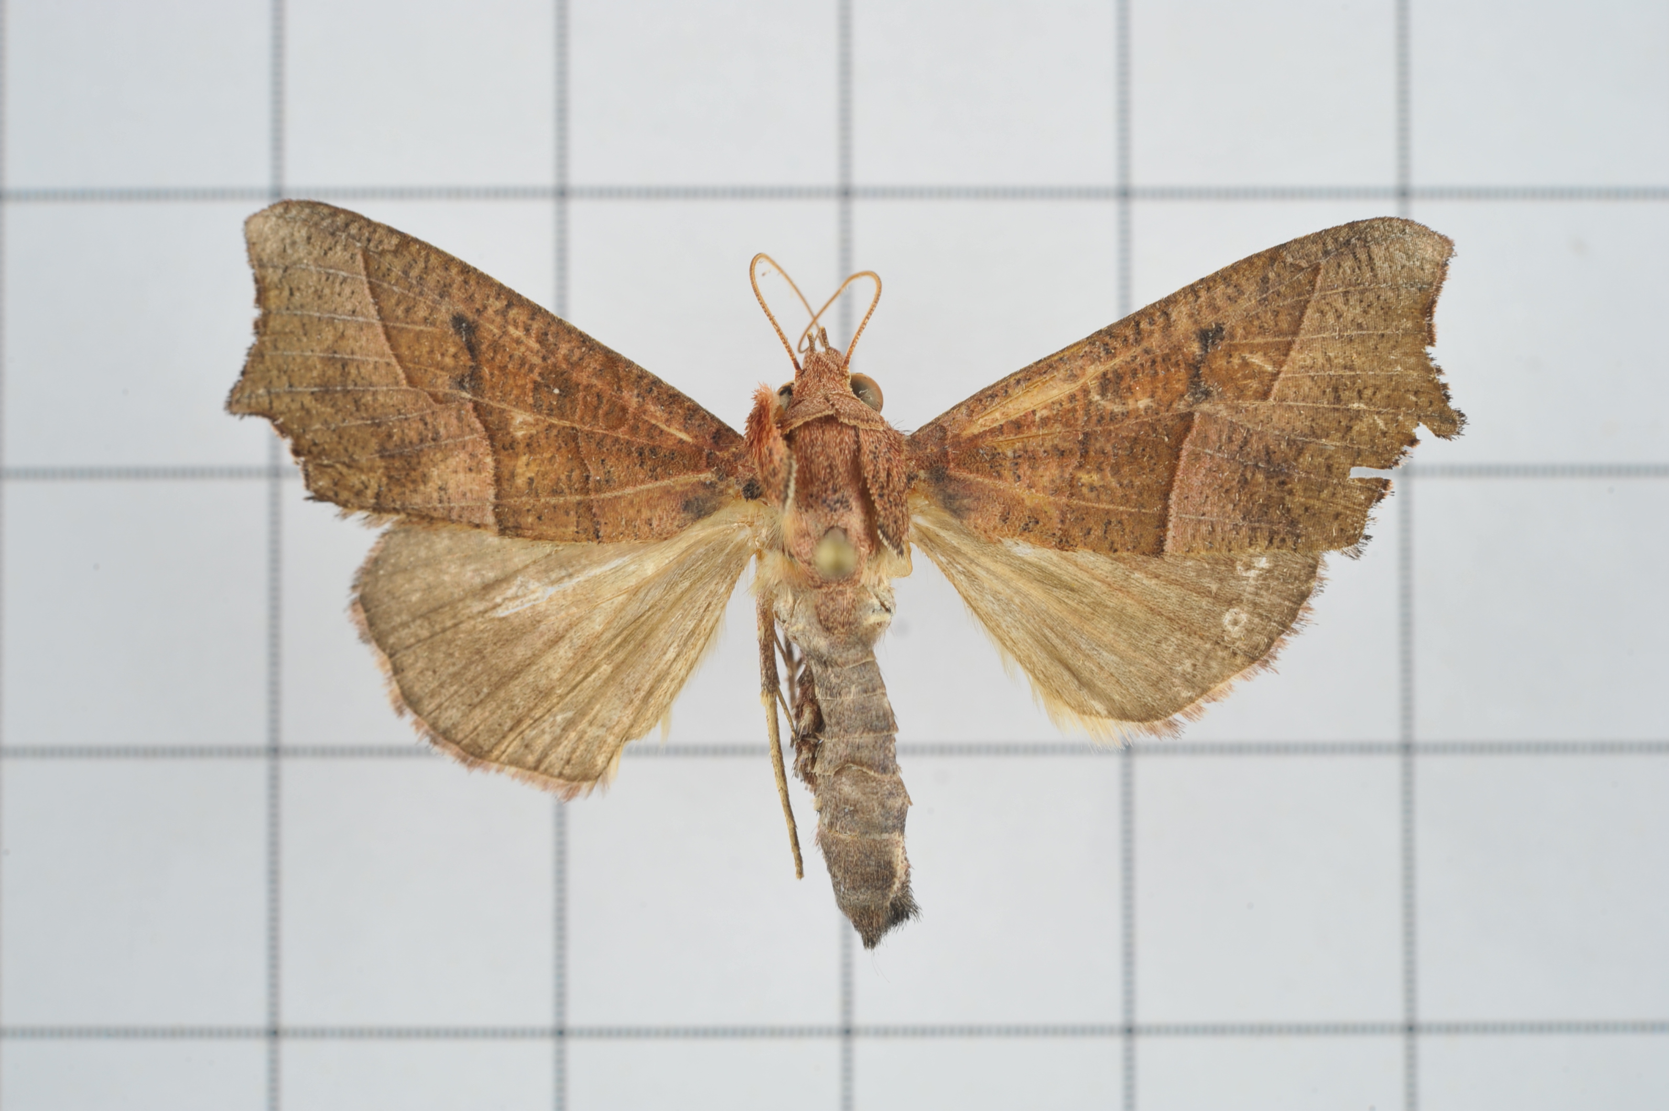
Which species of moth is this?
Gonitis mesogona
